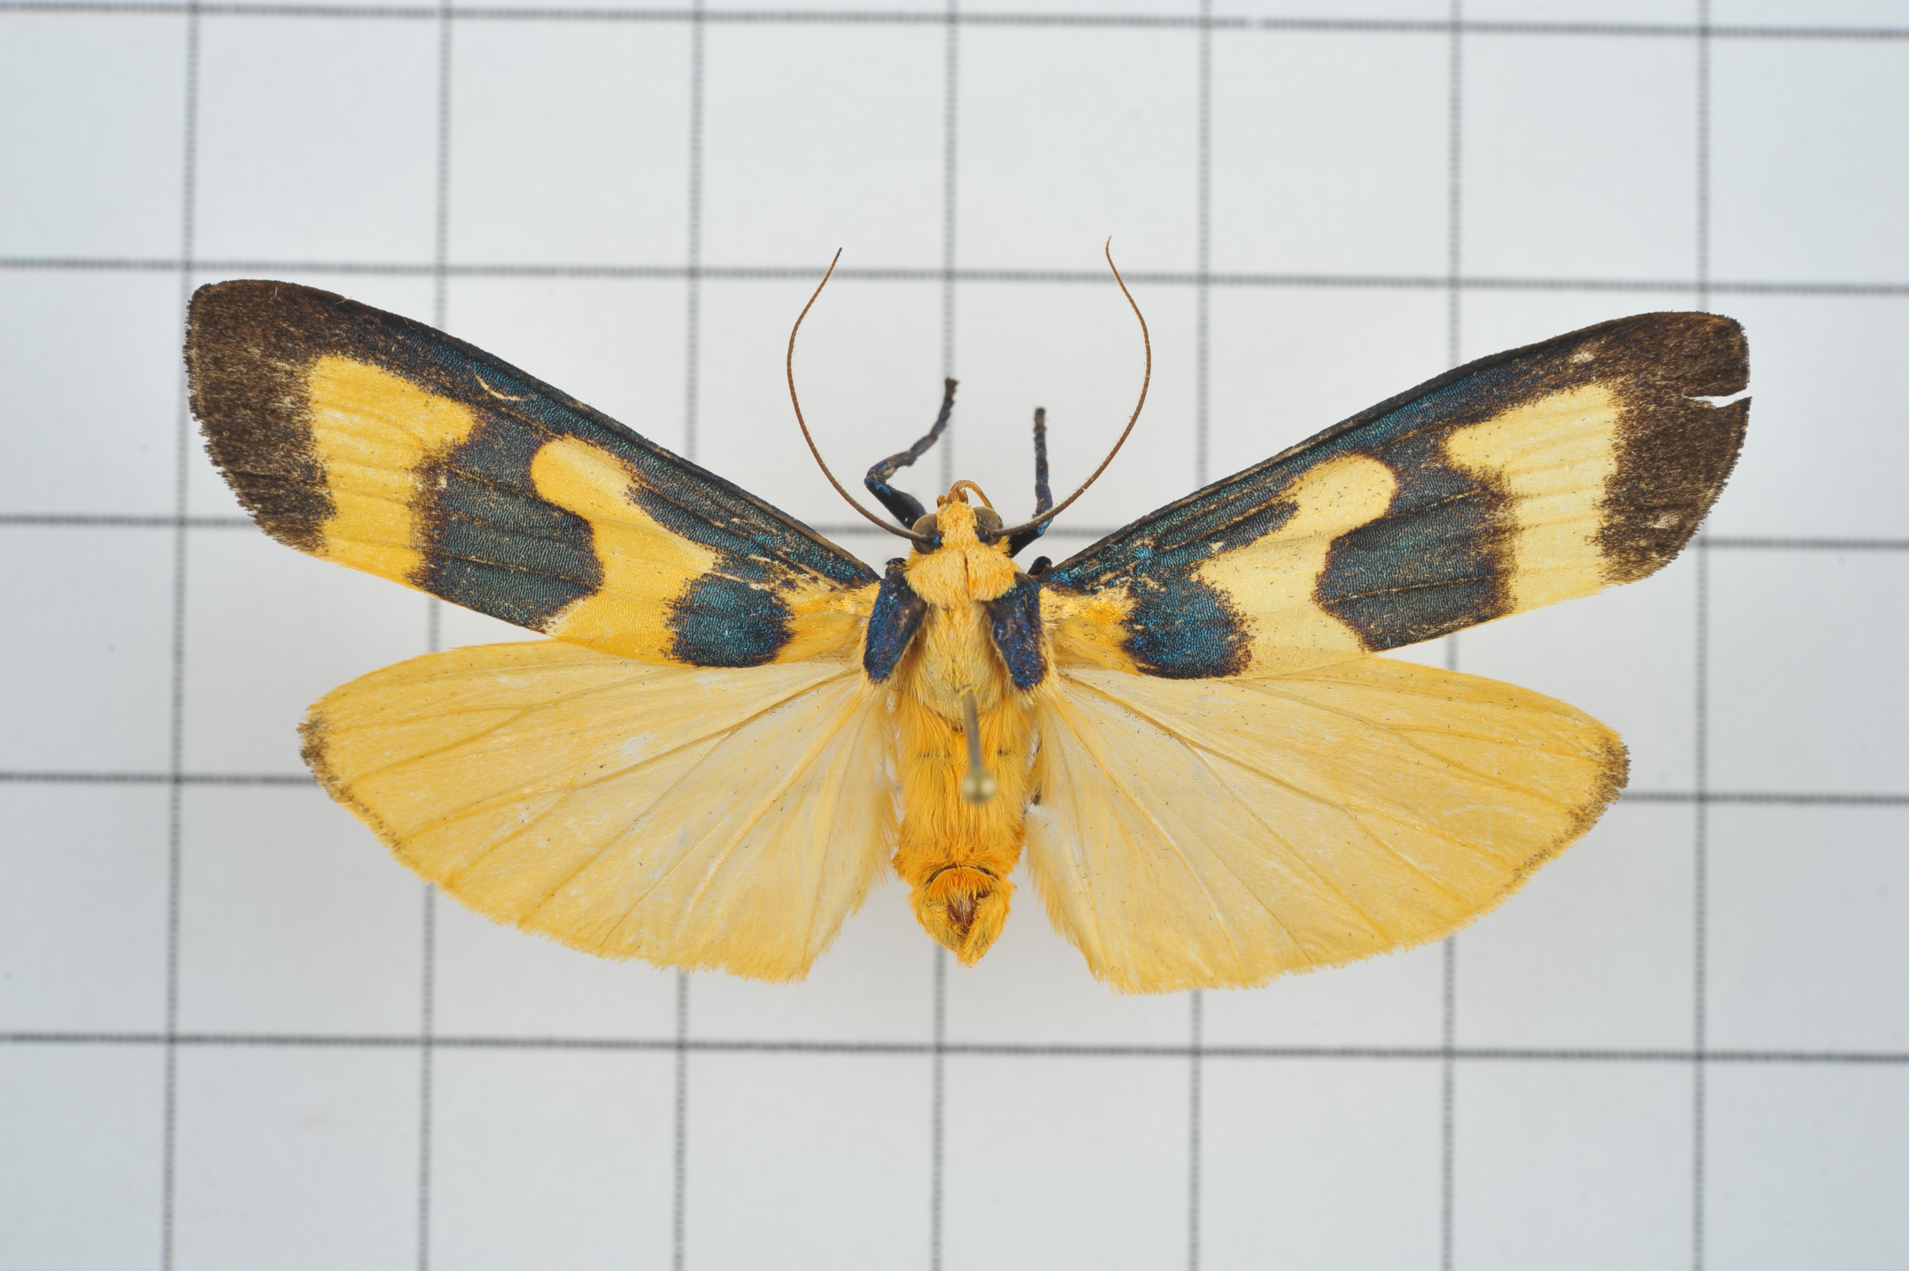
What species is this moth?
Chrysaeglia magnifica
